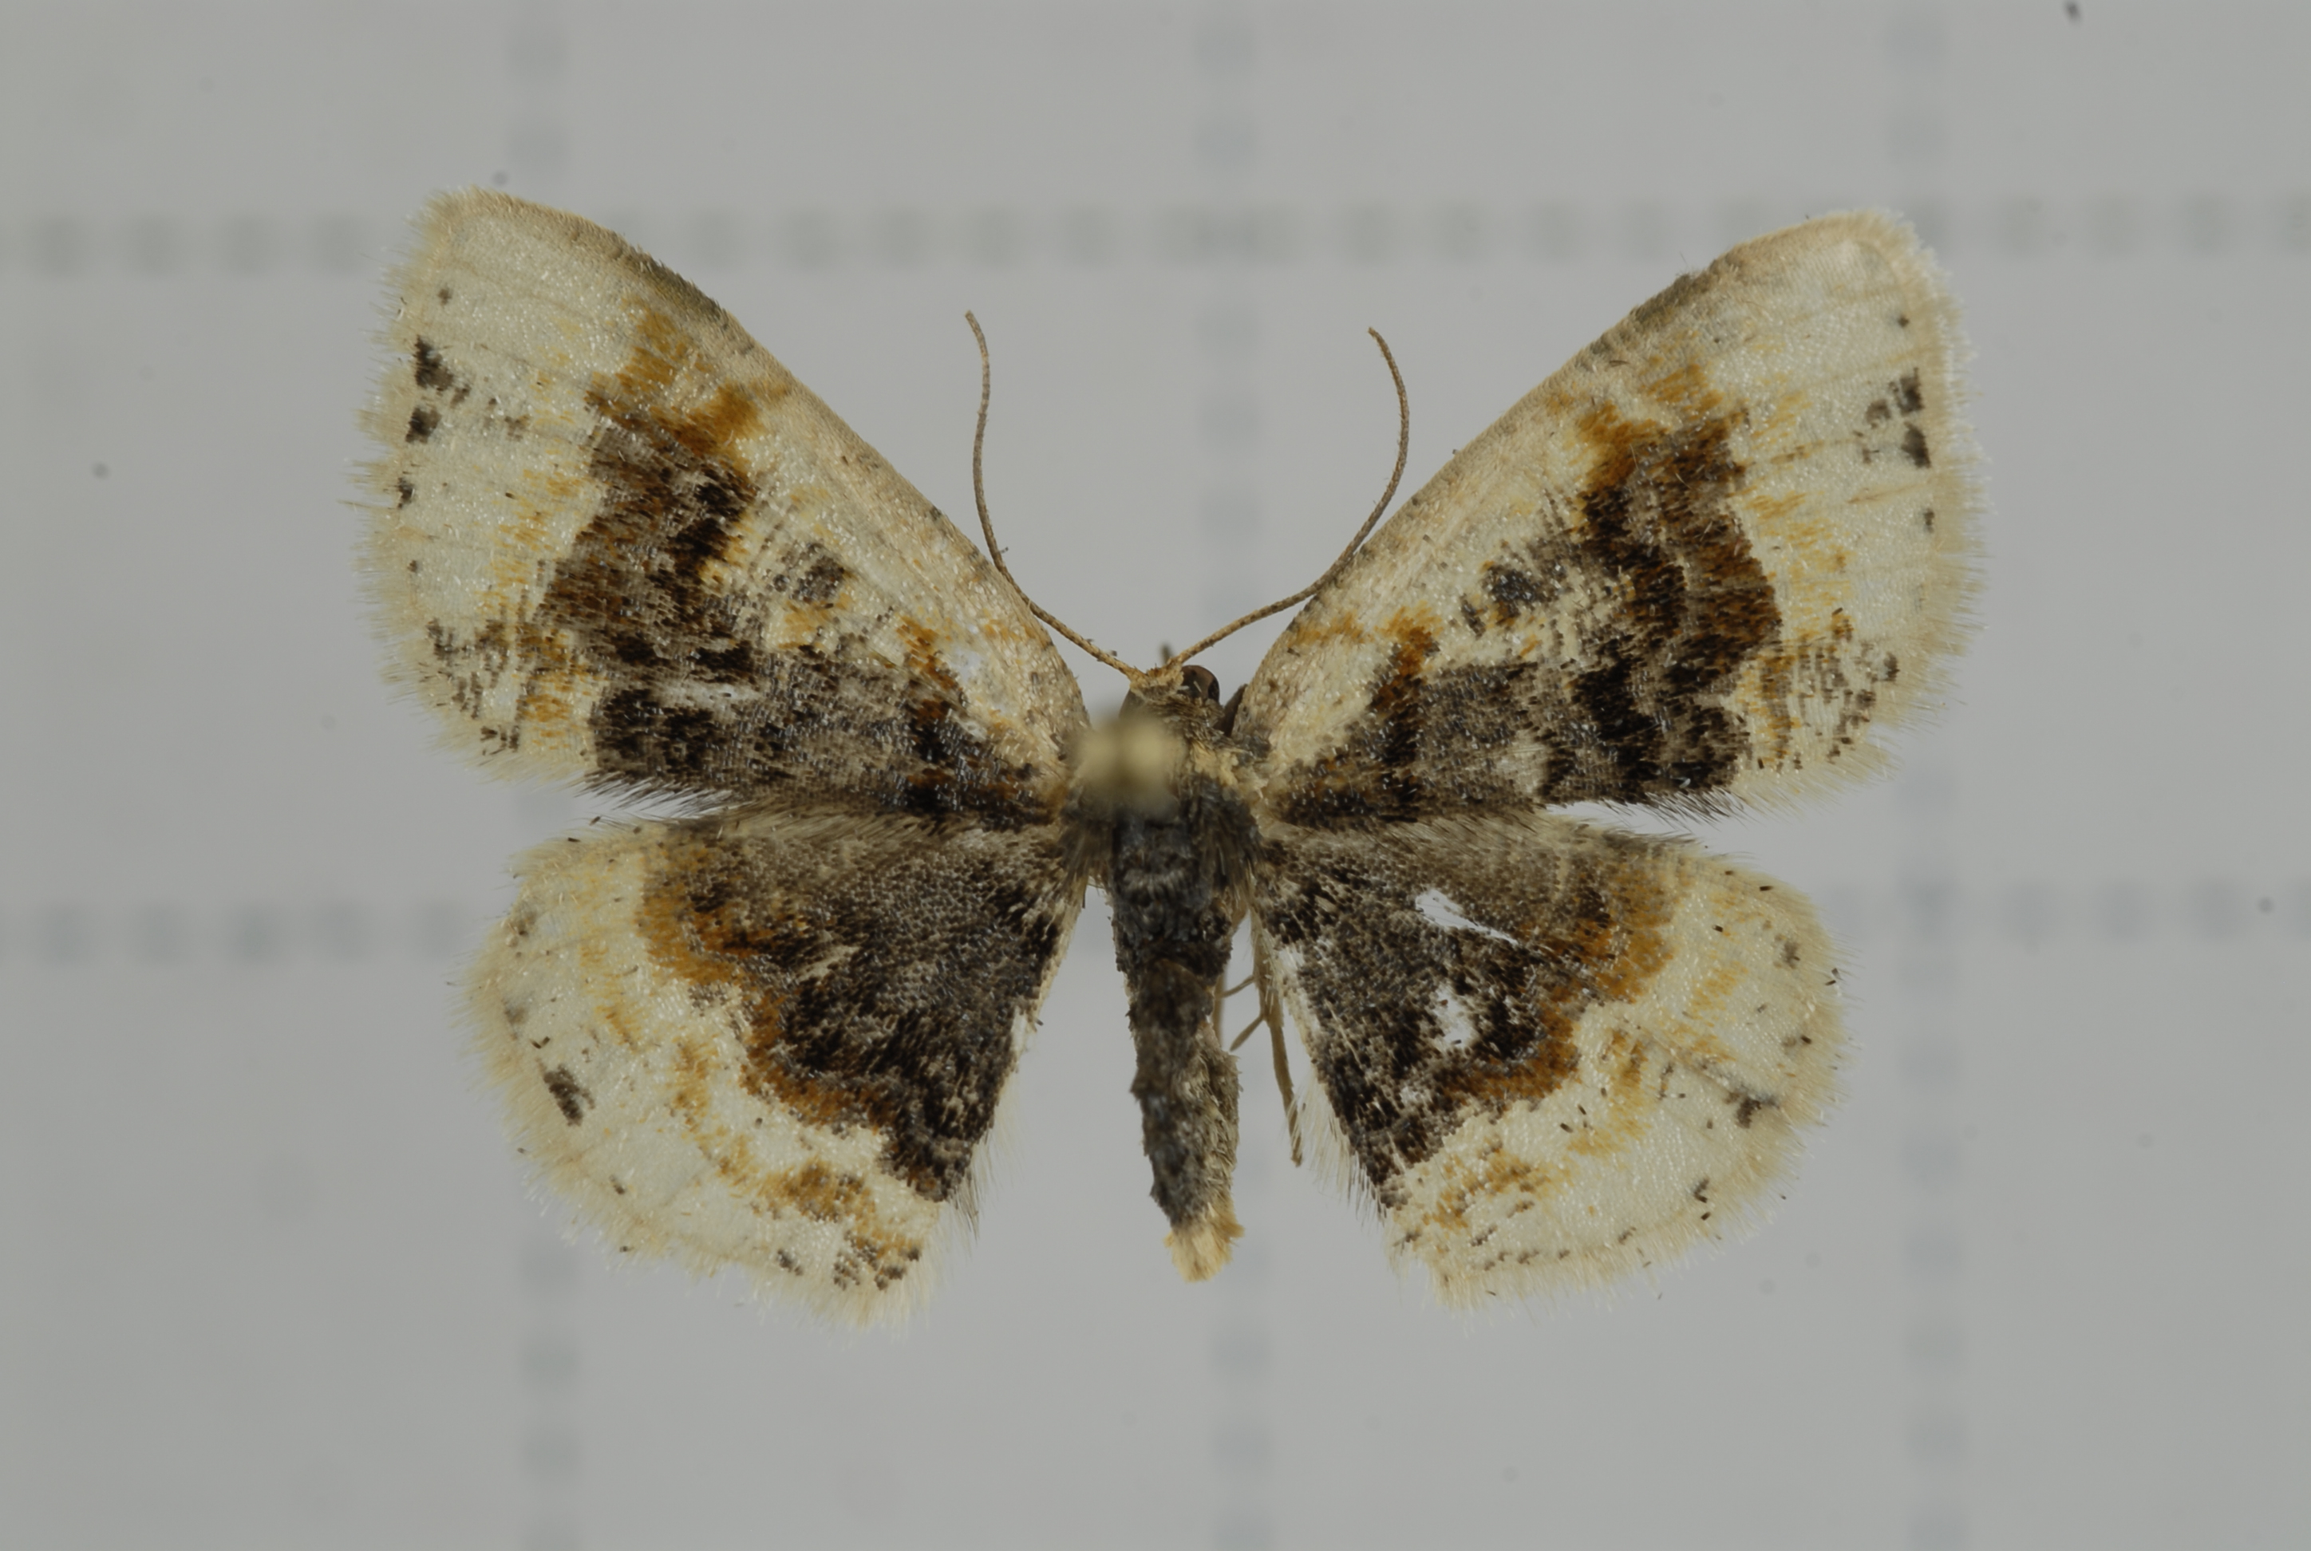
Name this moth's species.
Ninodes splendens
